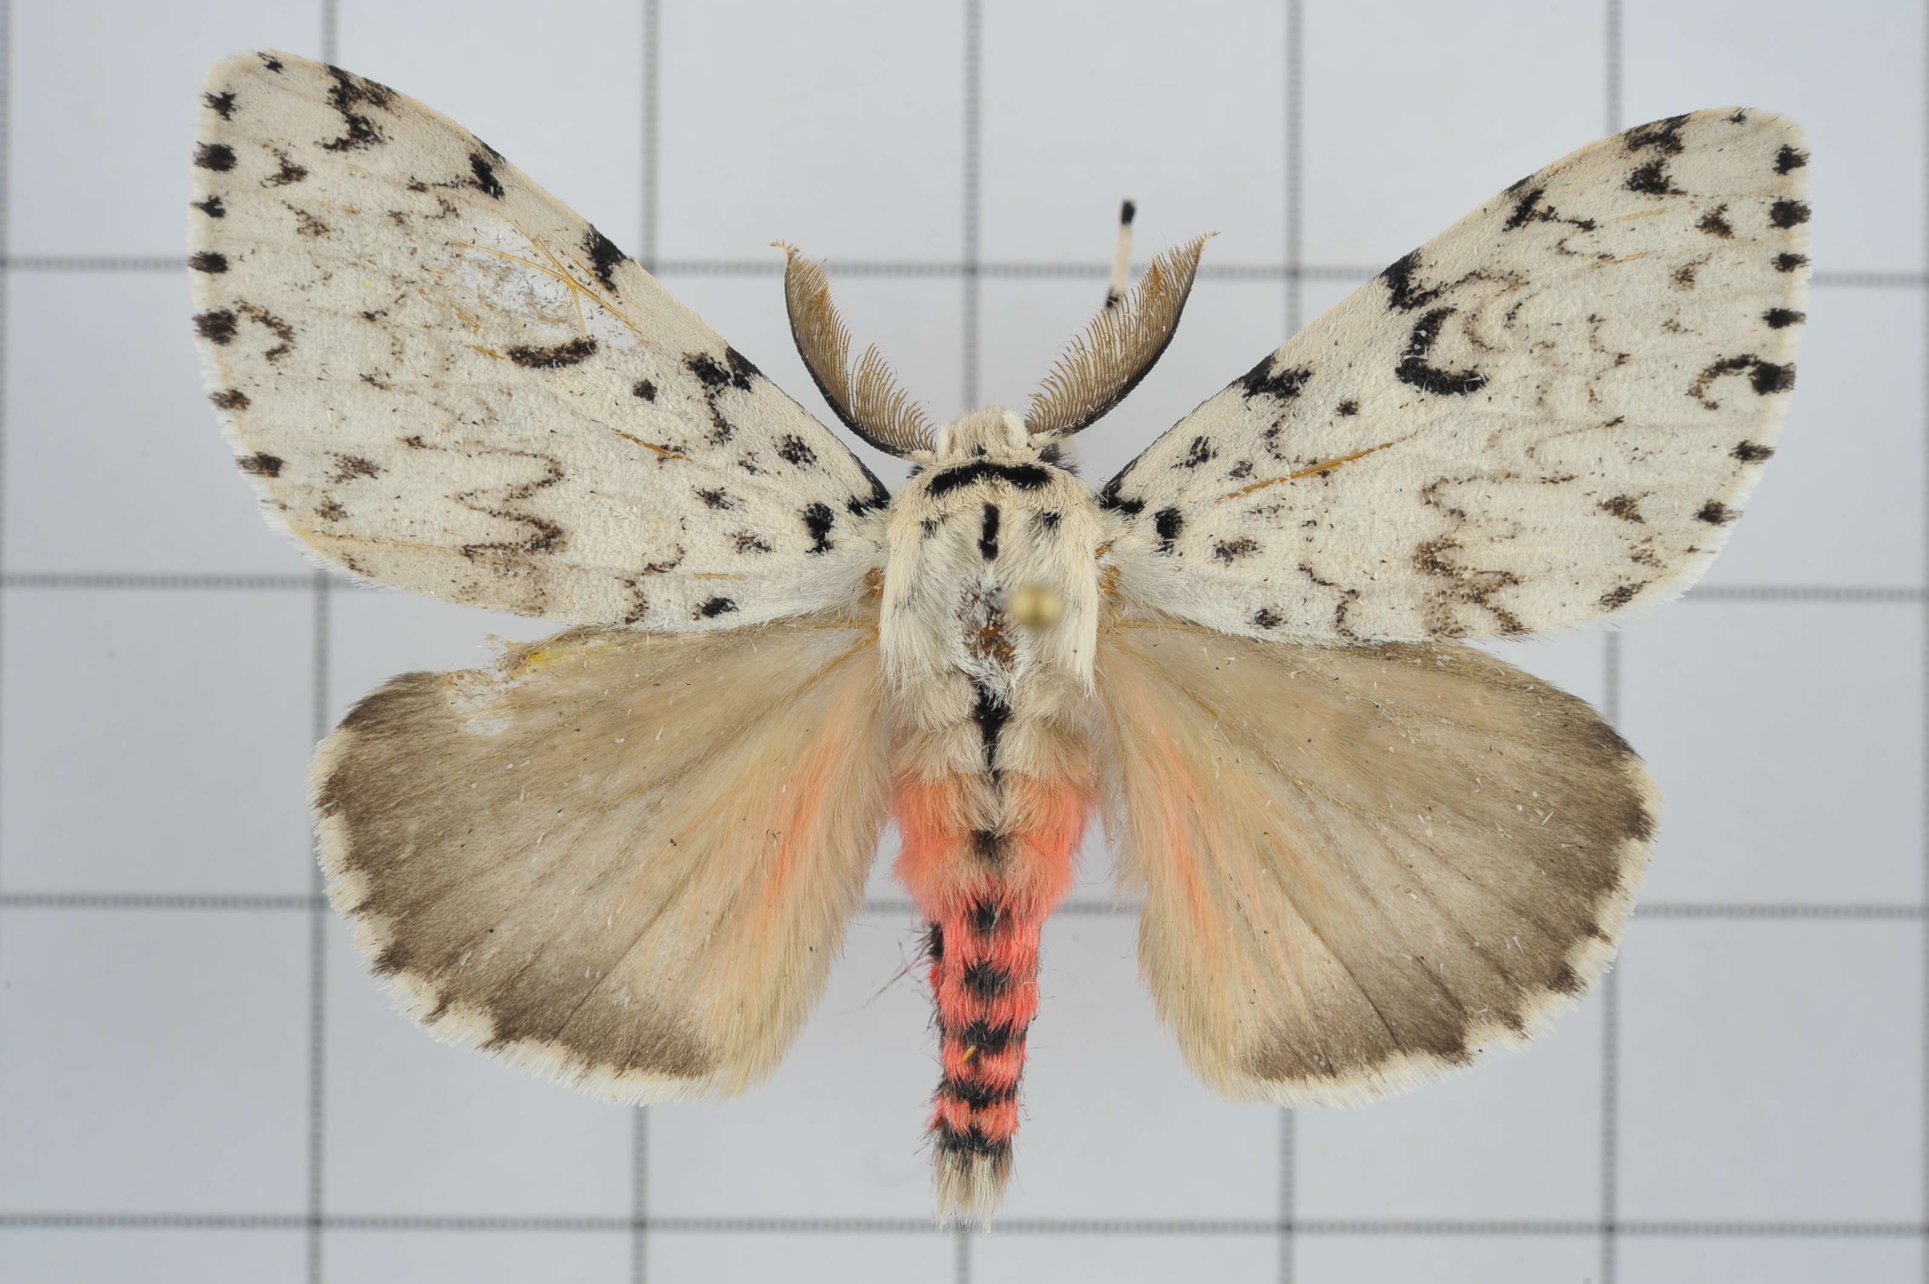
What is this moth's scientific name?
Lymantria sugii
